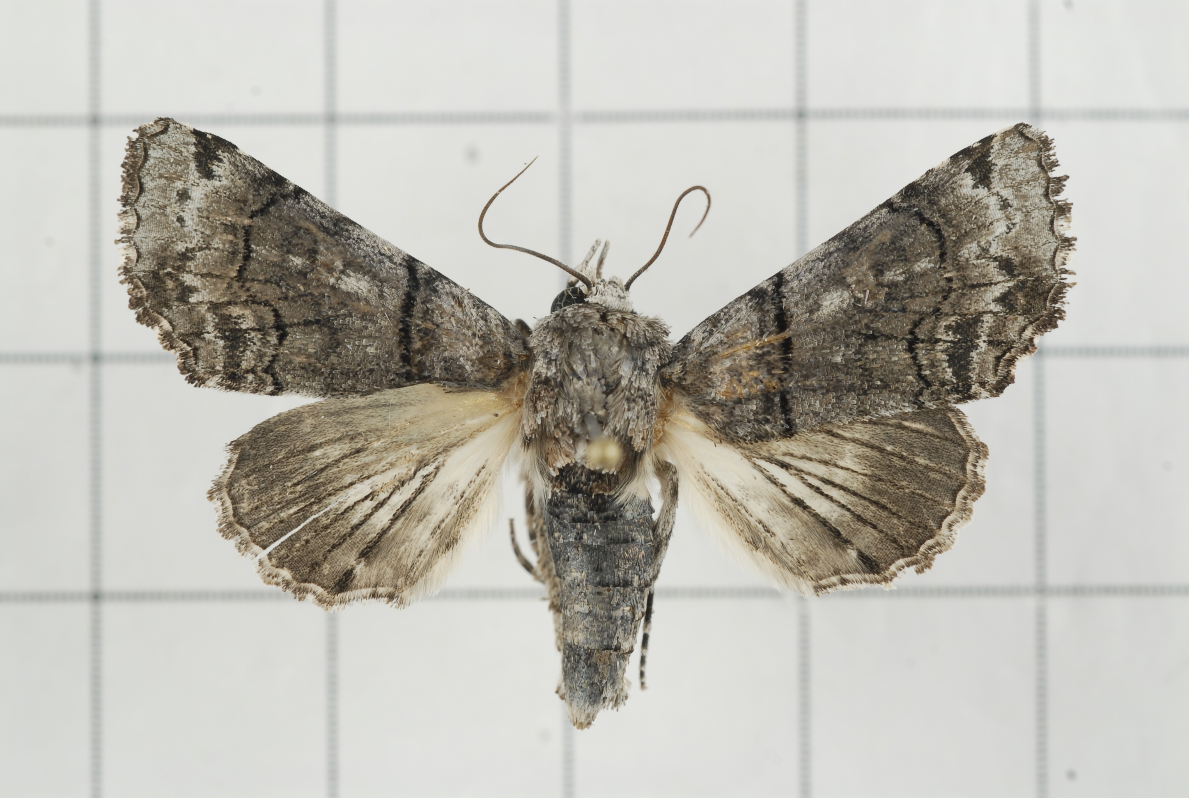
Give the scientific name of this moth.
Aplotelia diplographa
